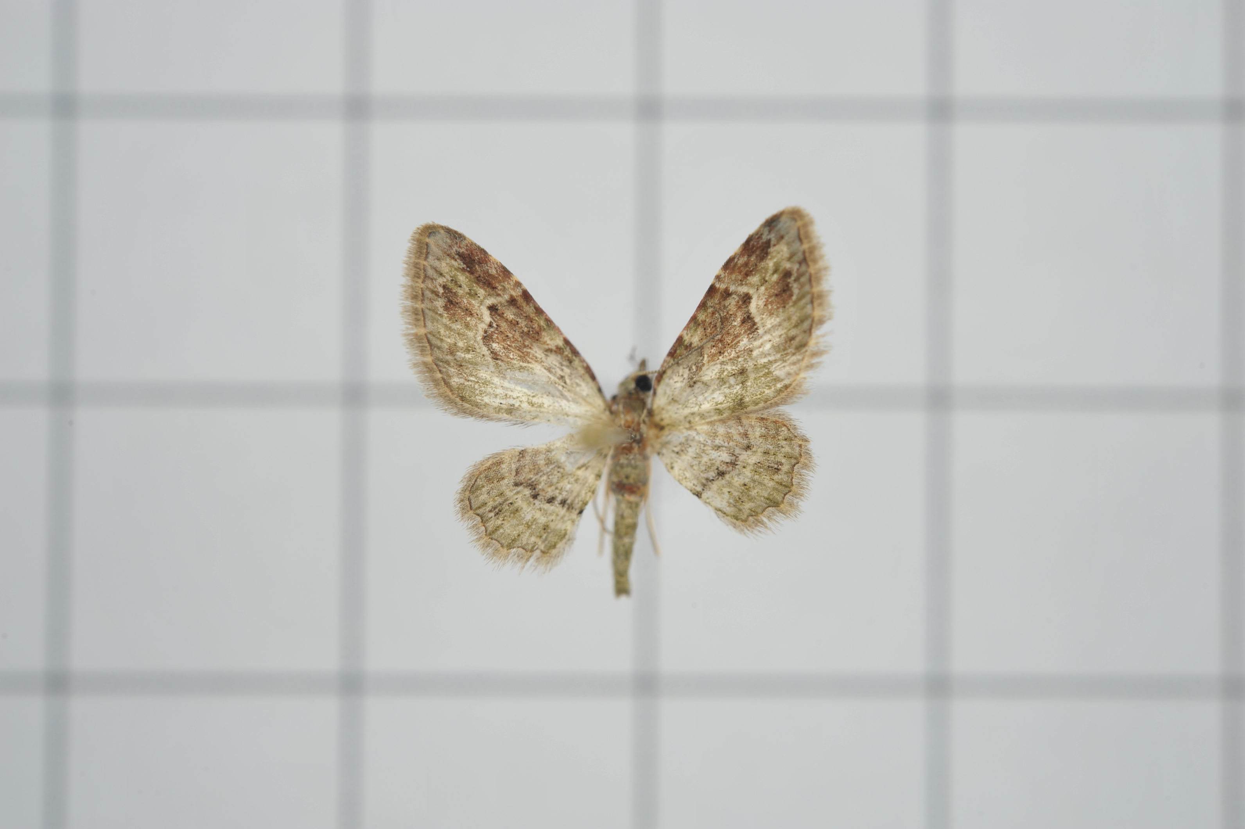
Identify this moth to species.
Calluga costalis
